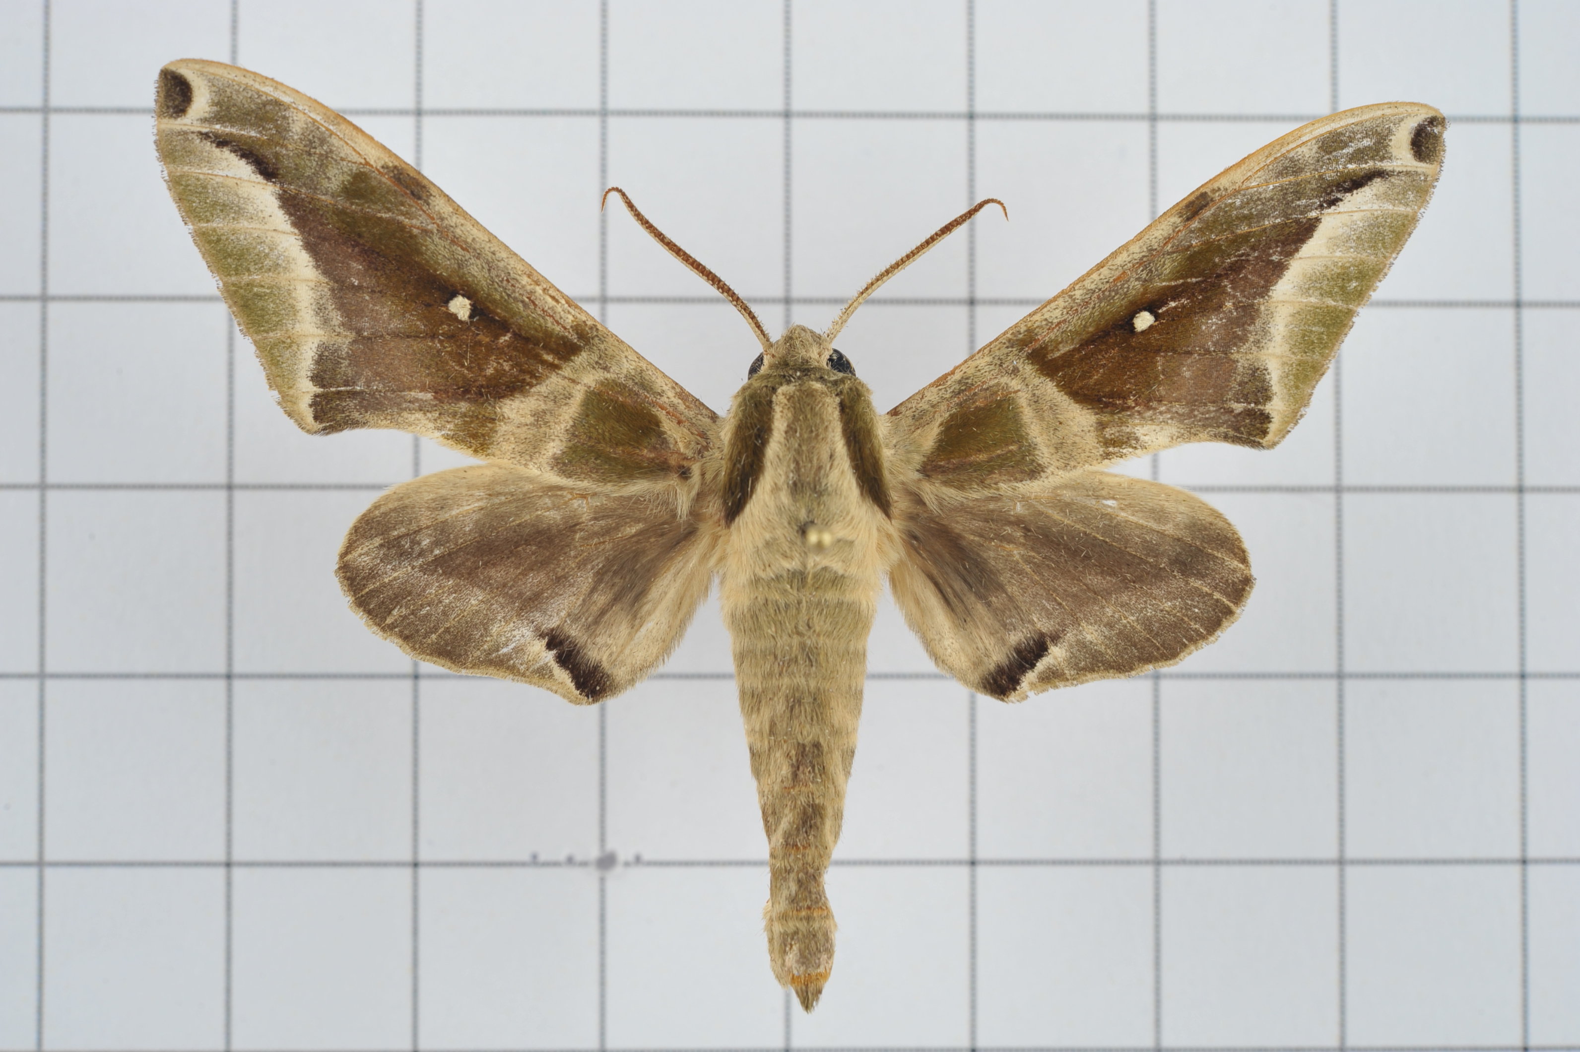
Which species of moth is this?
Parum colligata
